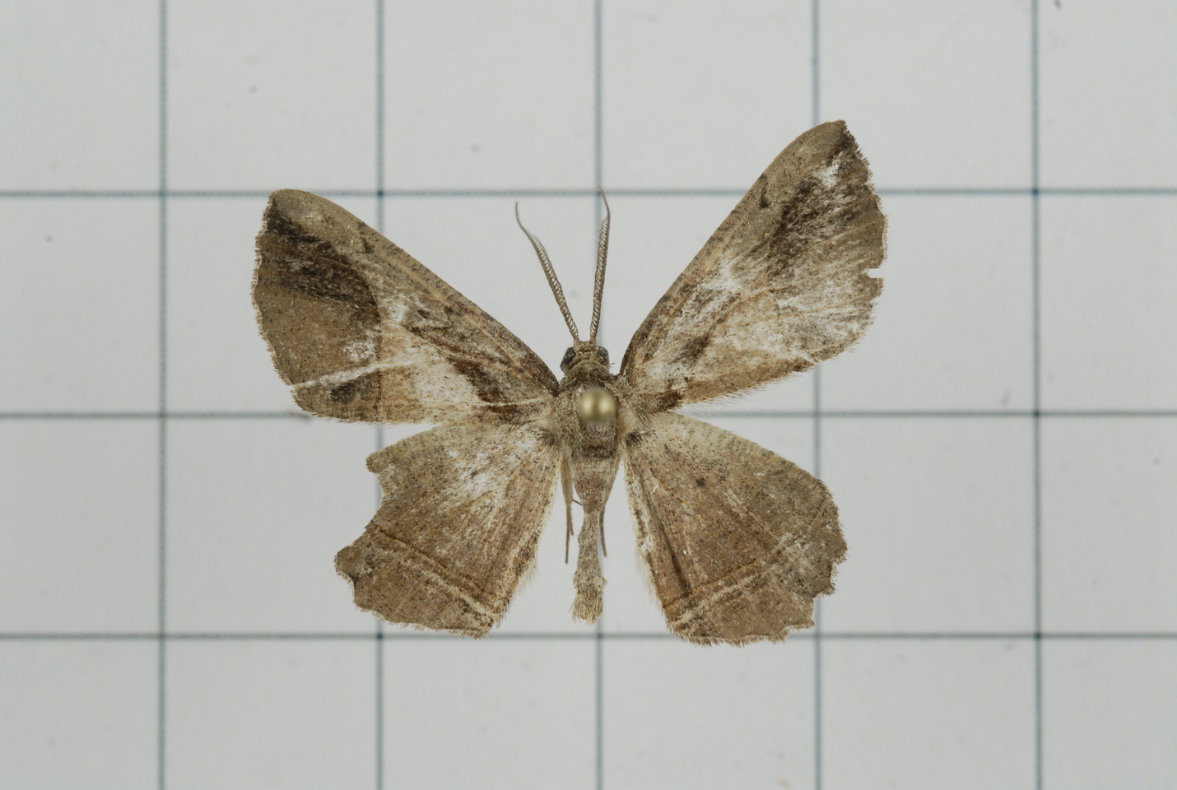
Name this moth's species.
Menophra taiwana
